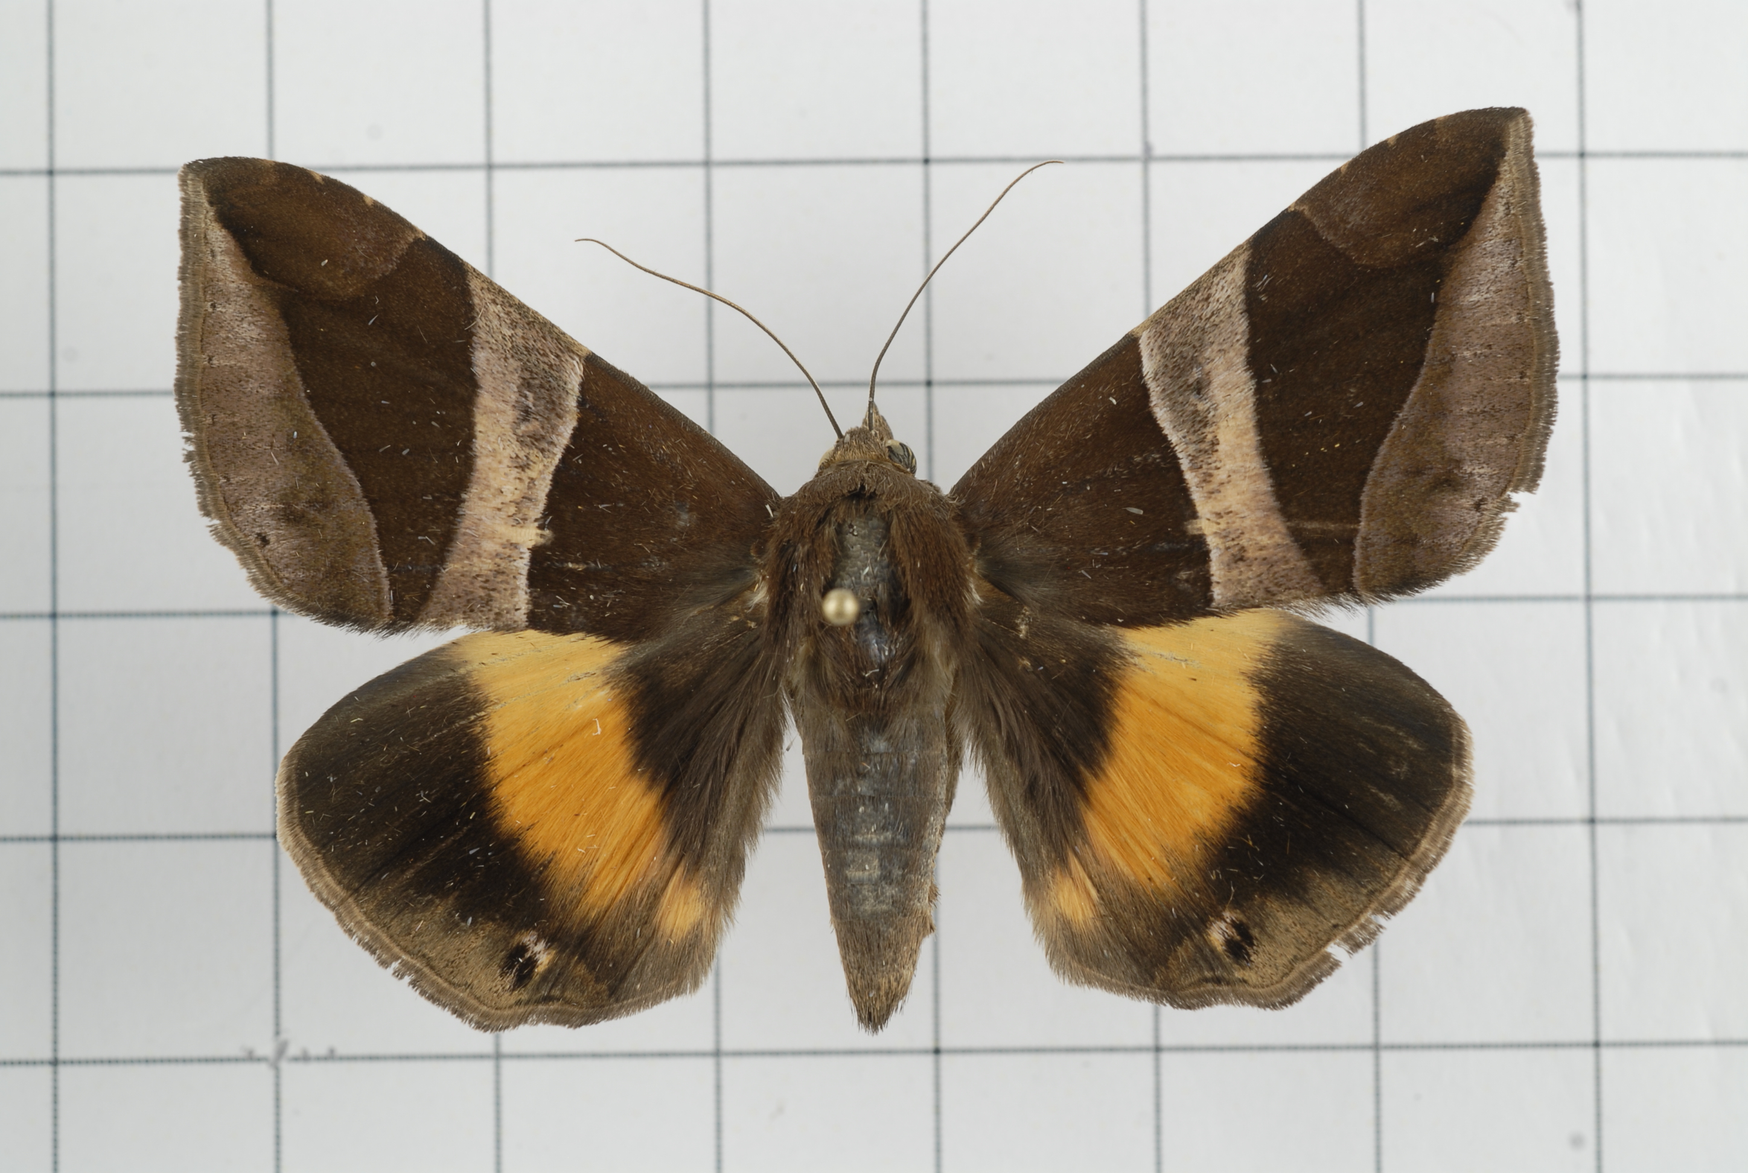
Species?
Bastilla fulvotaenia
